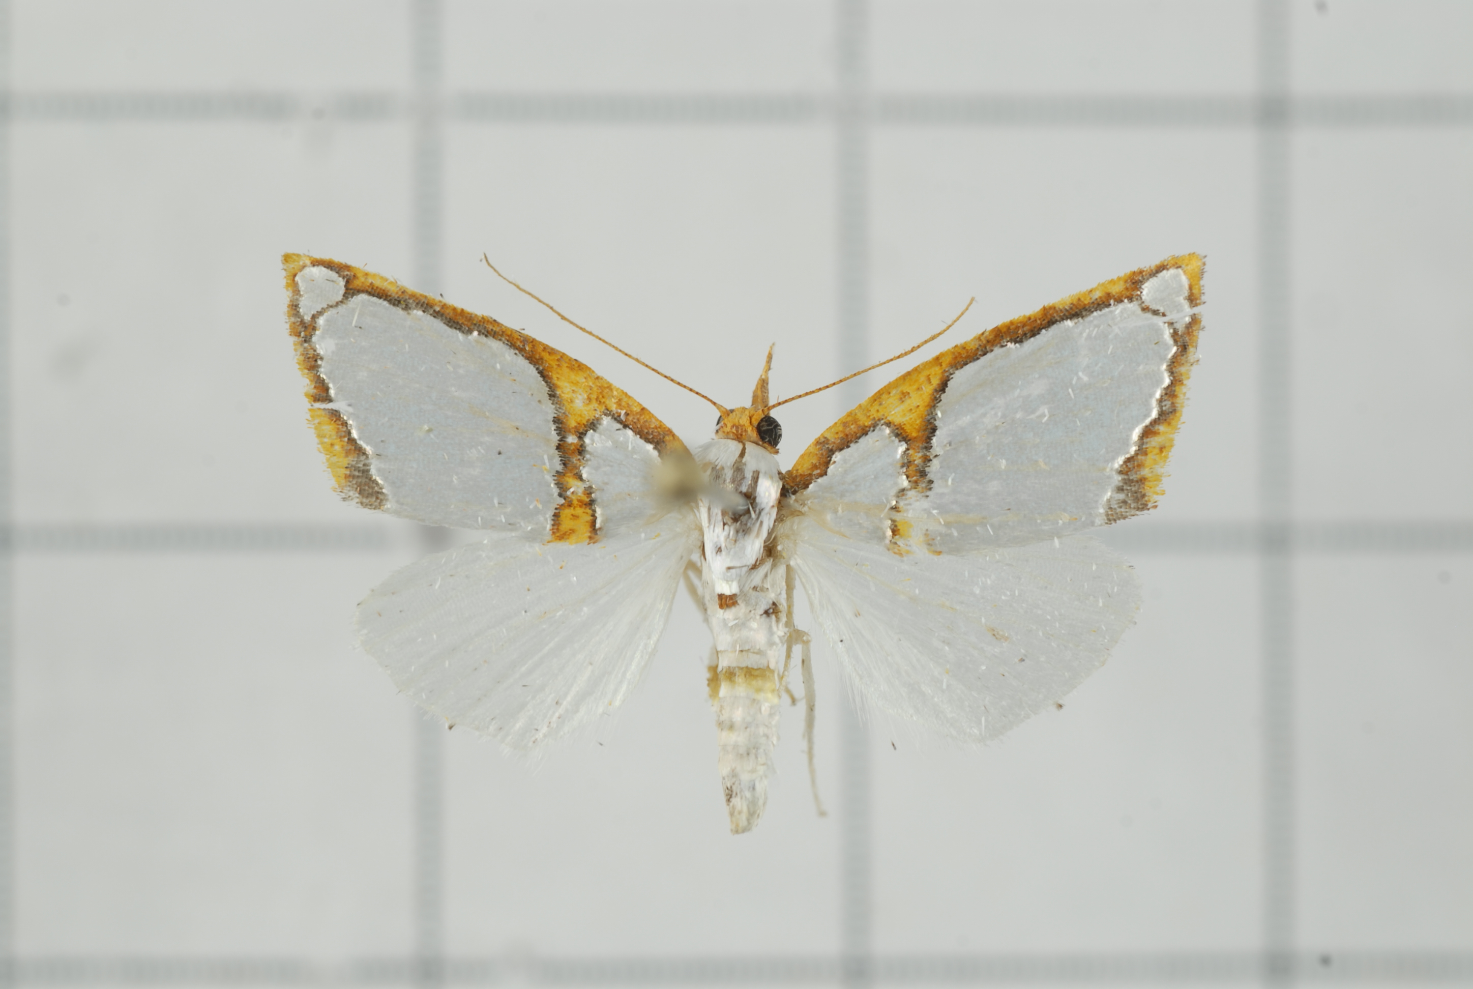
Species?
Titulcia confictella
